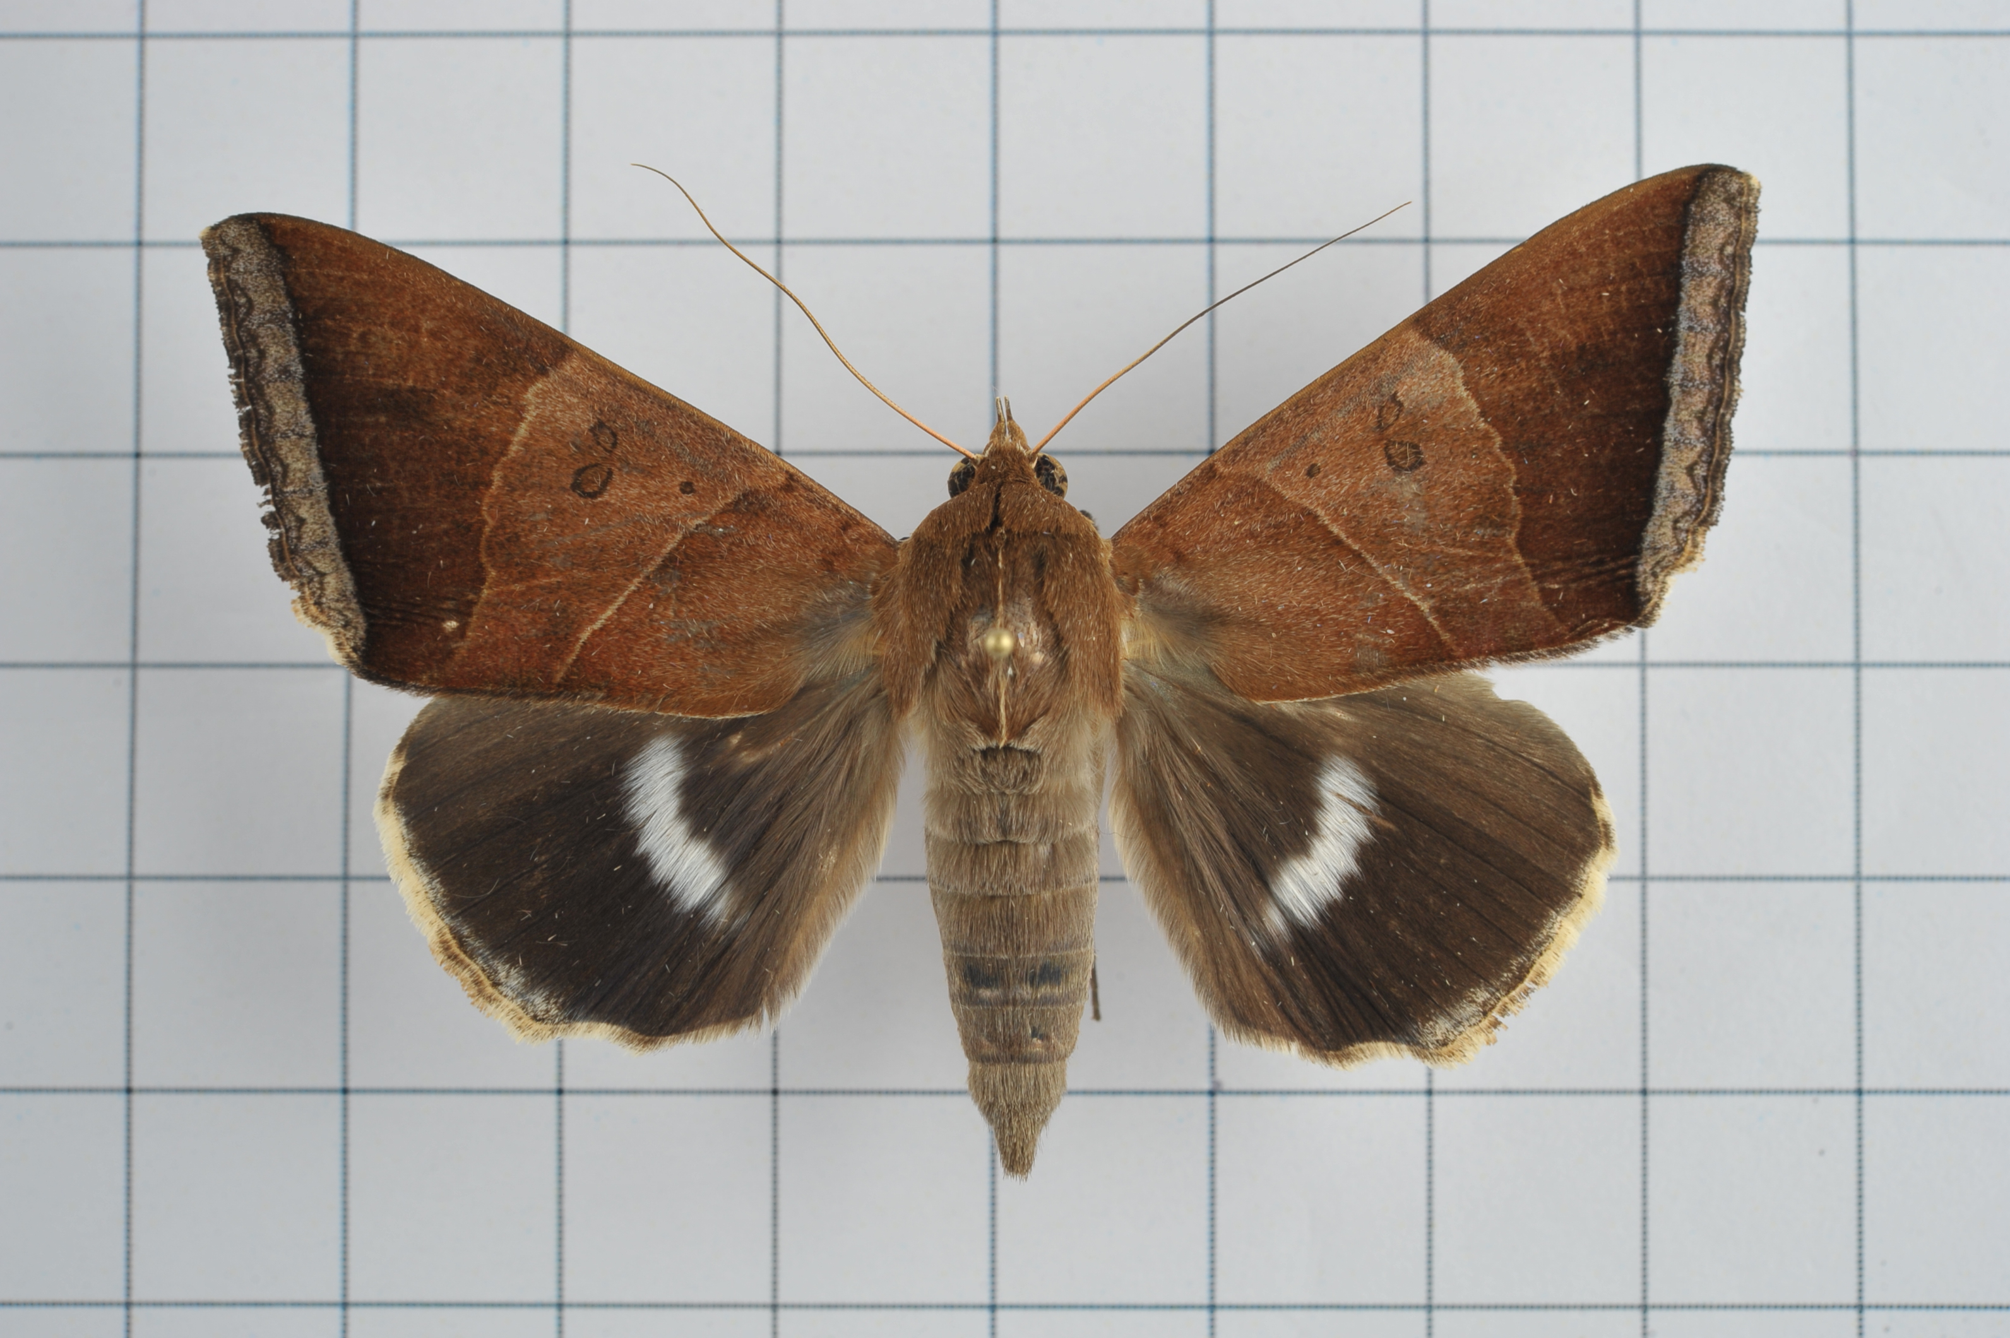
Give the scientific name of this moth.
Artena dotata
